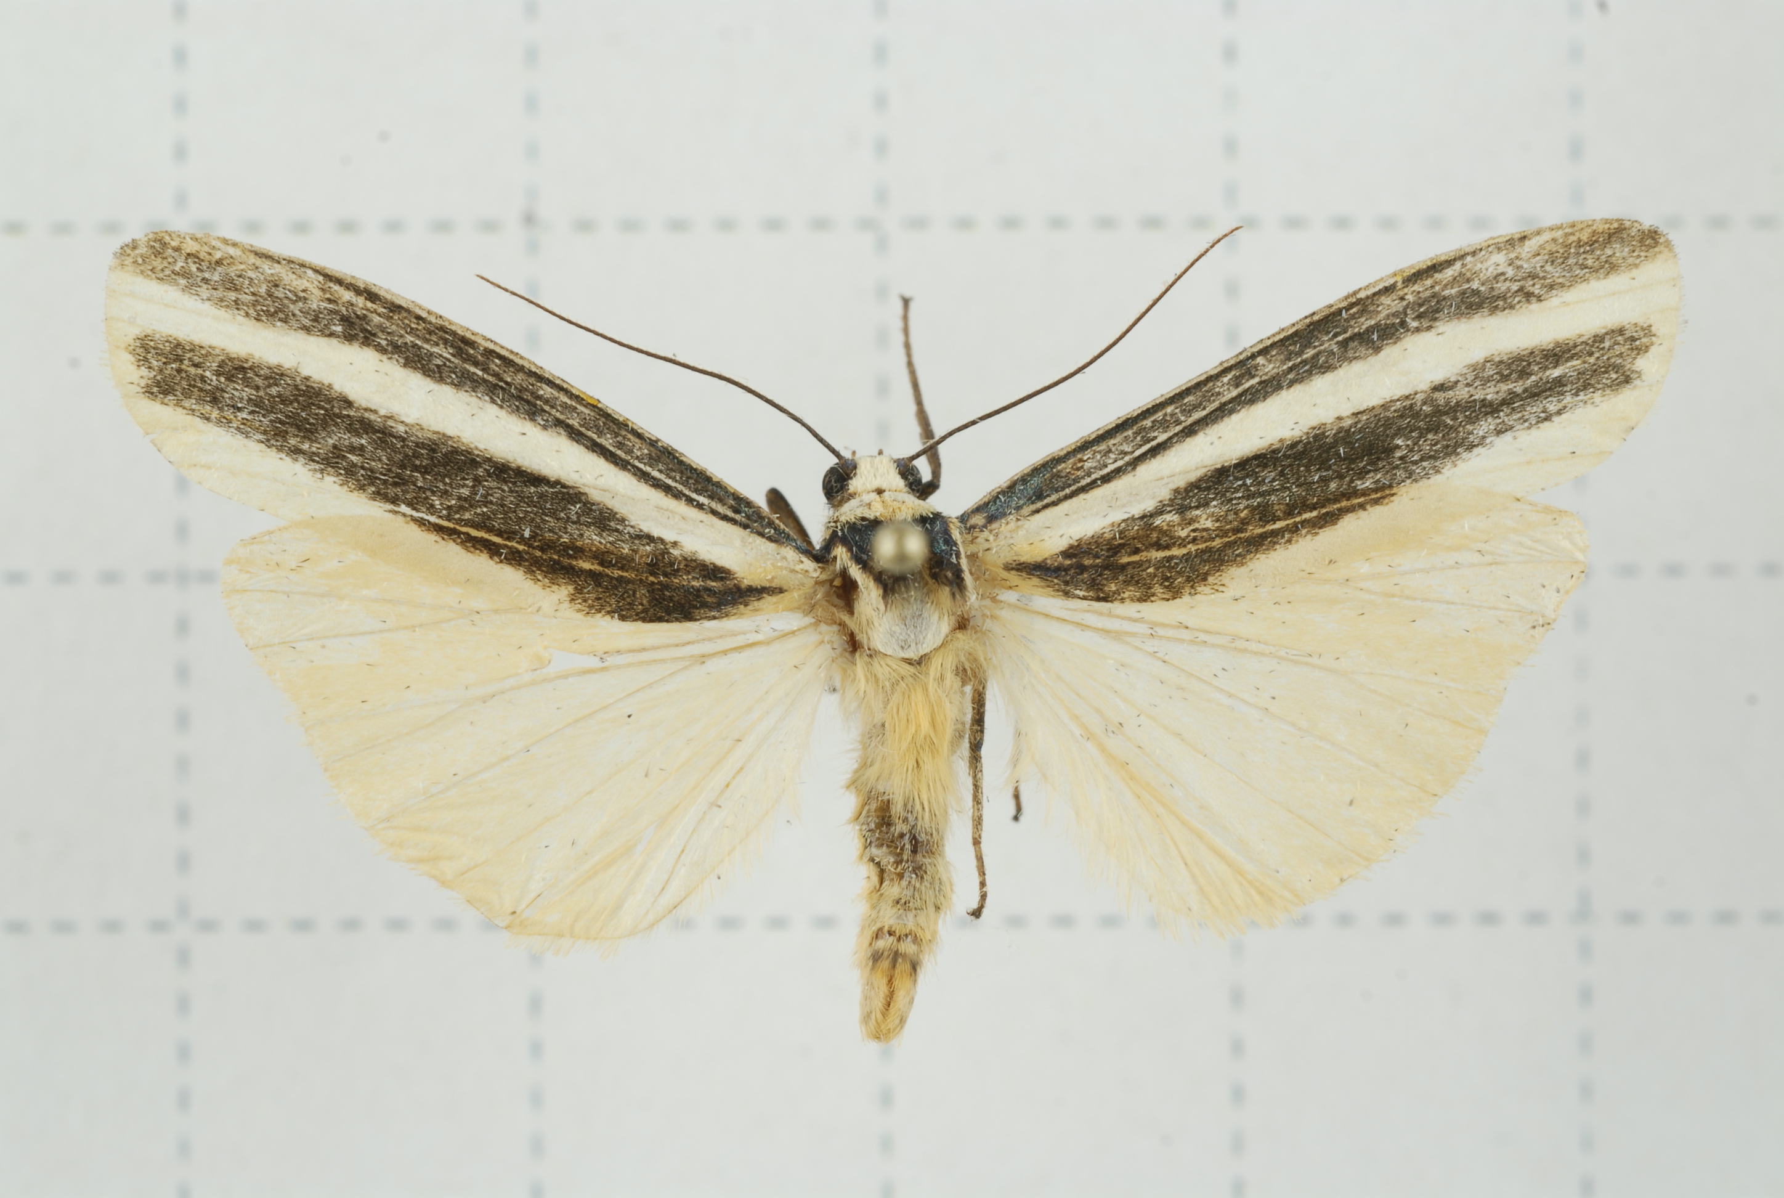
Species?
Chrysorabdia vilemani
